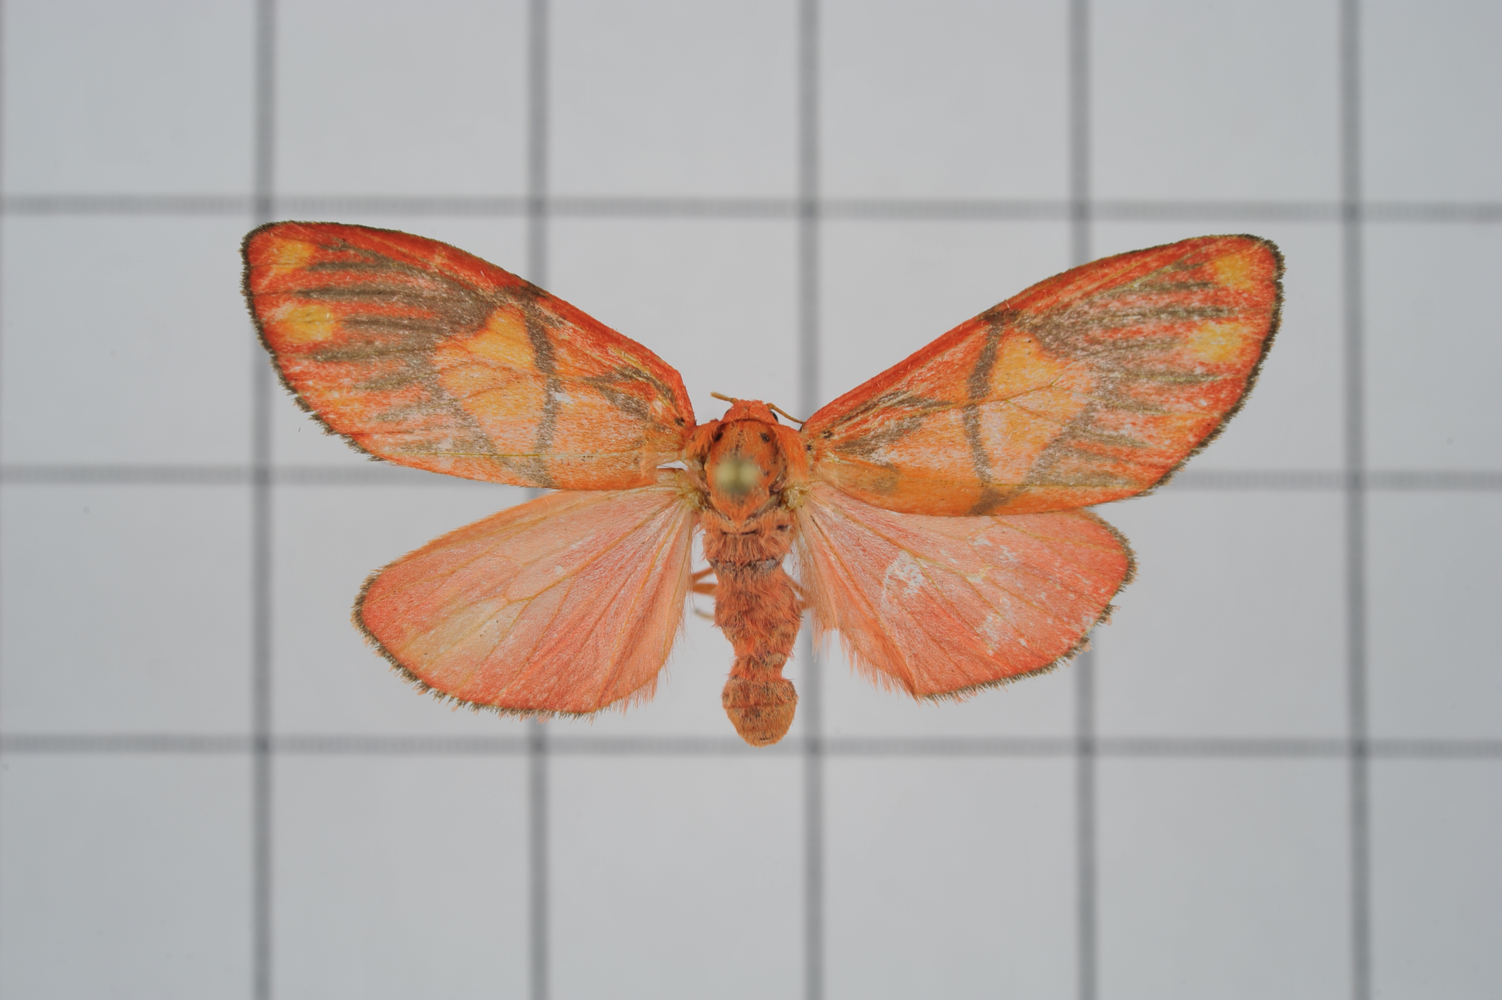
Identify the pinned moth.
Matsumursine horishanella
